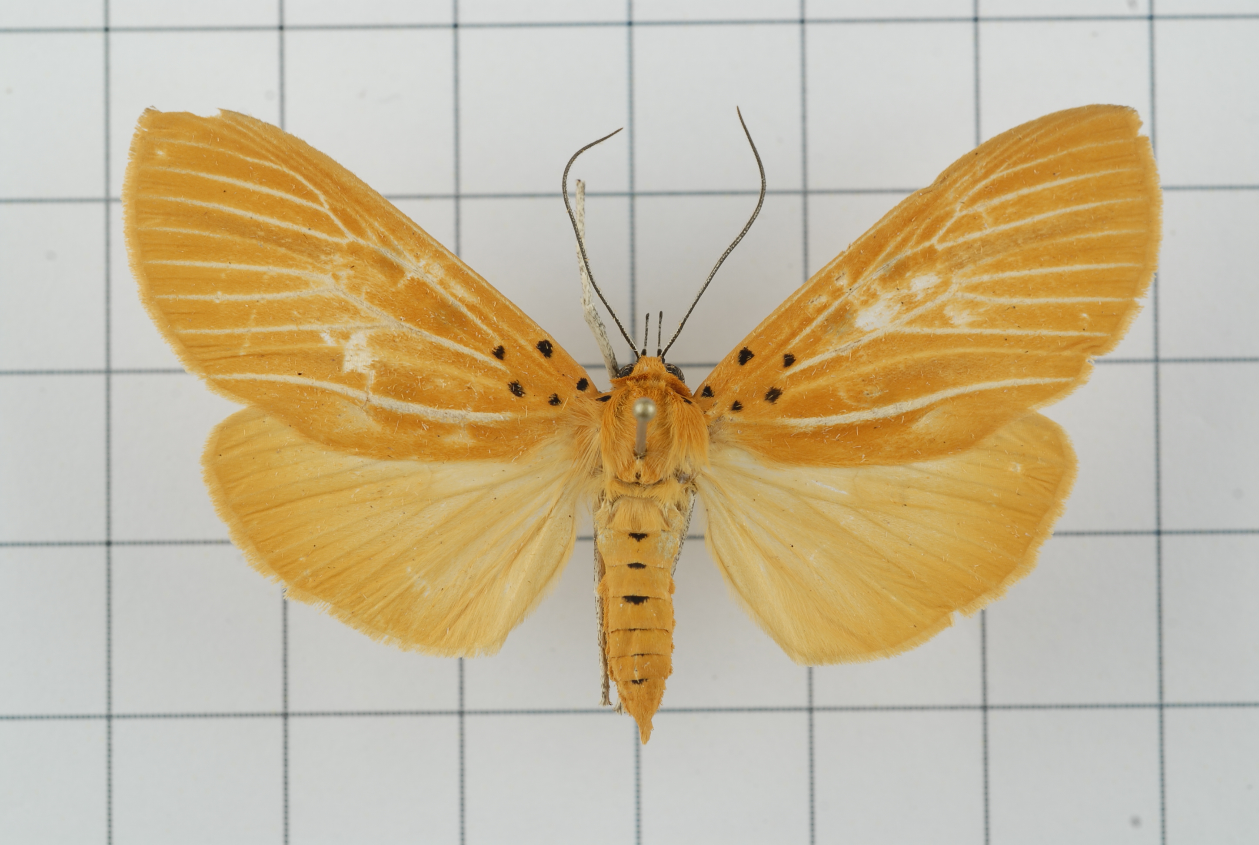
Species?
Asota egens confinis
